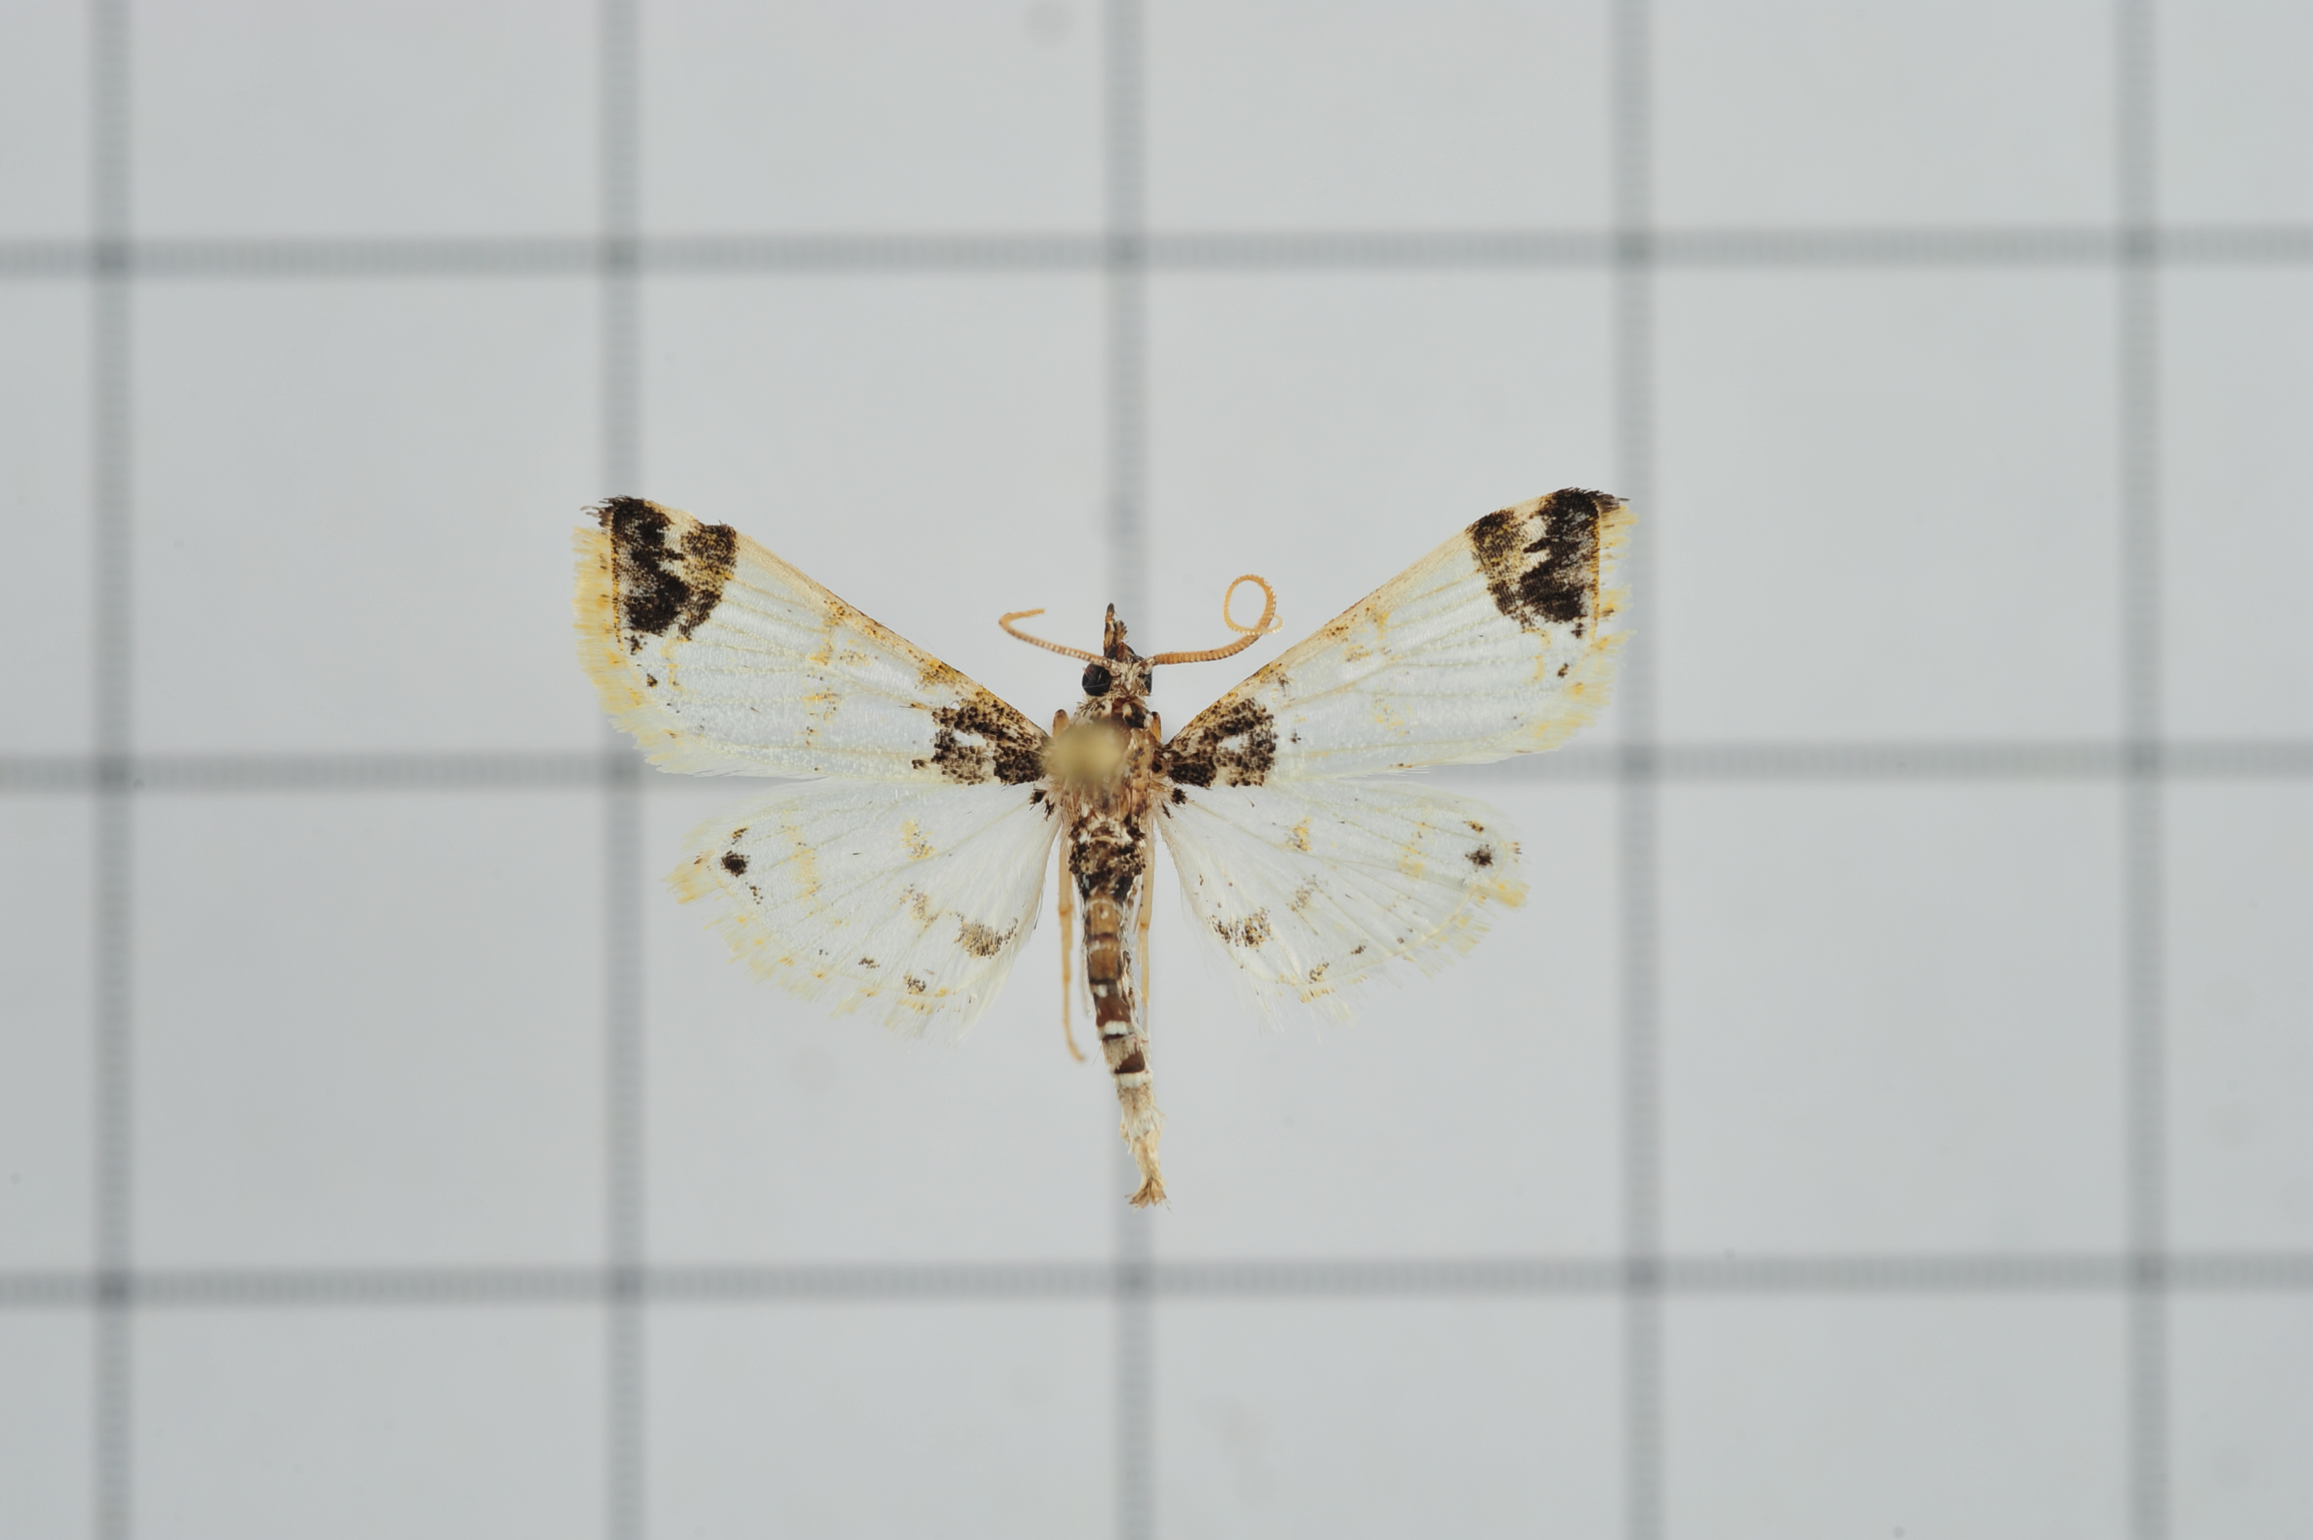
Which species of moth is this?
Analyta apicalis
